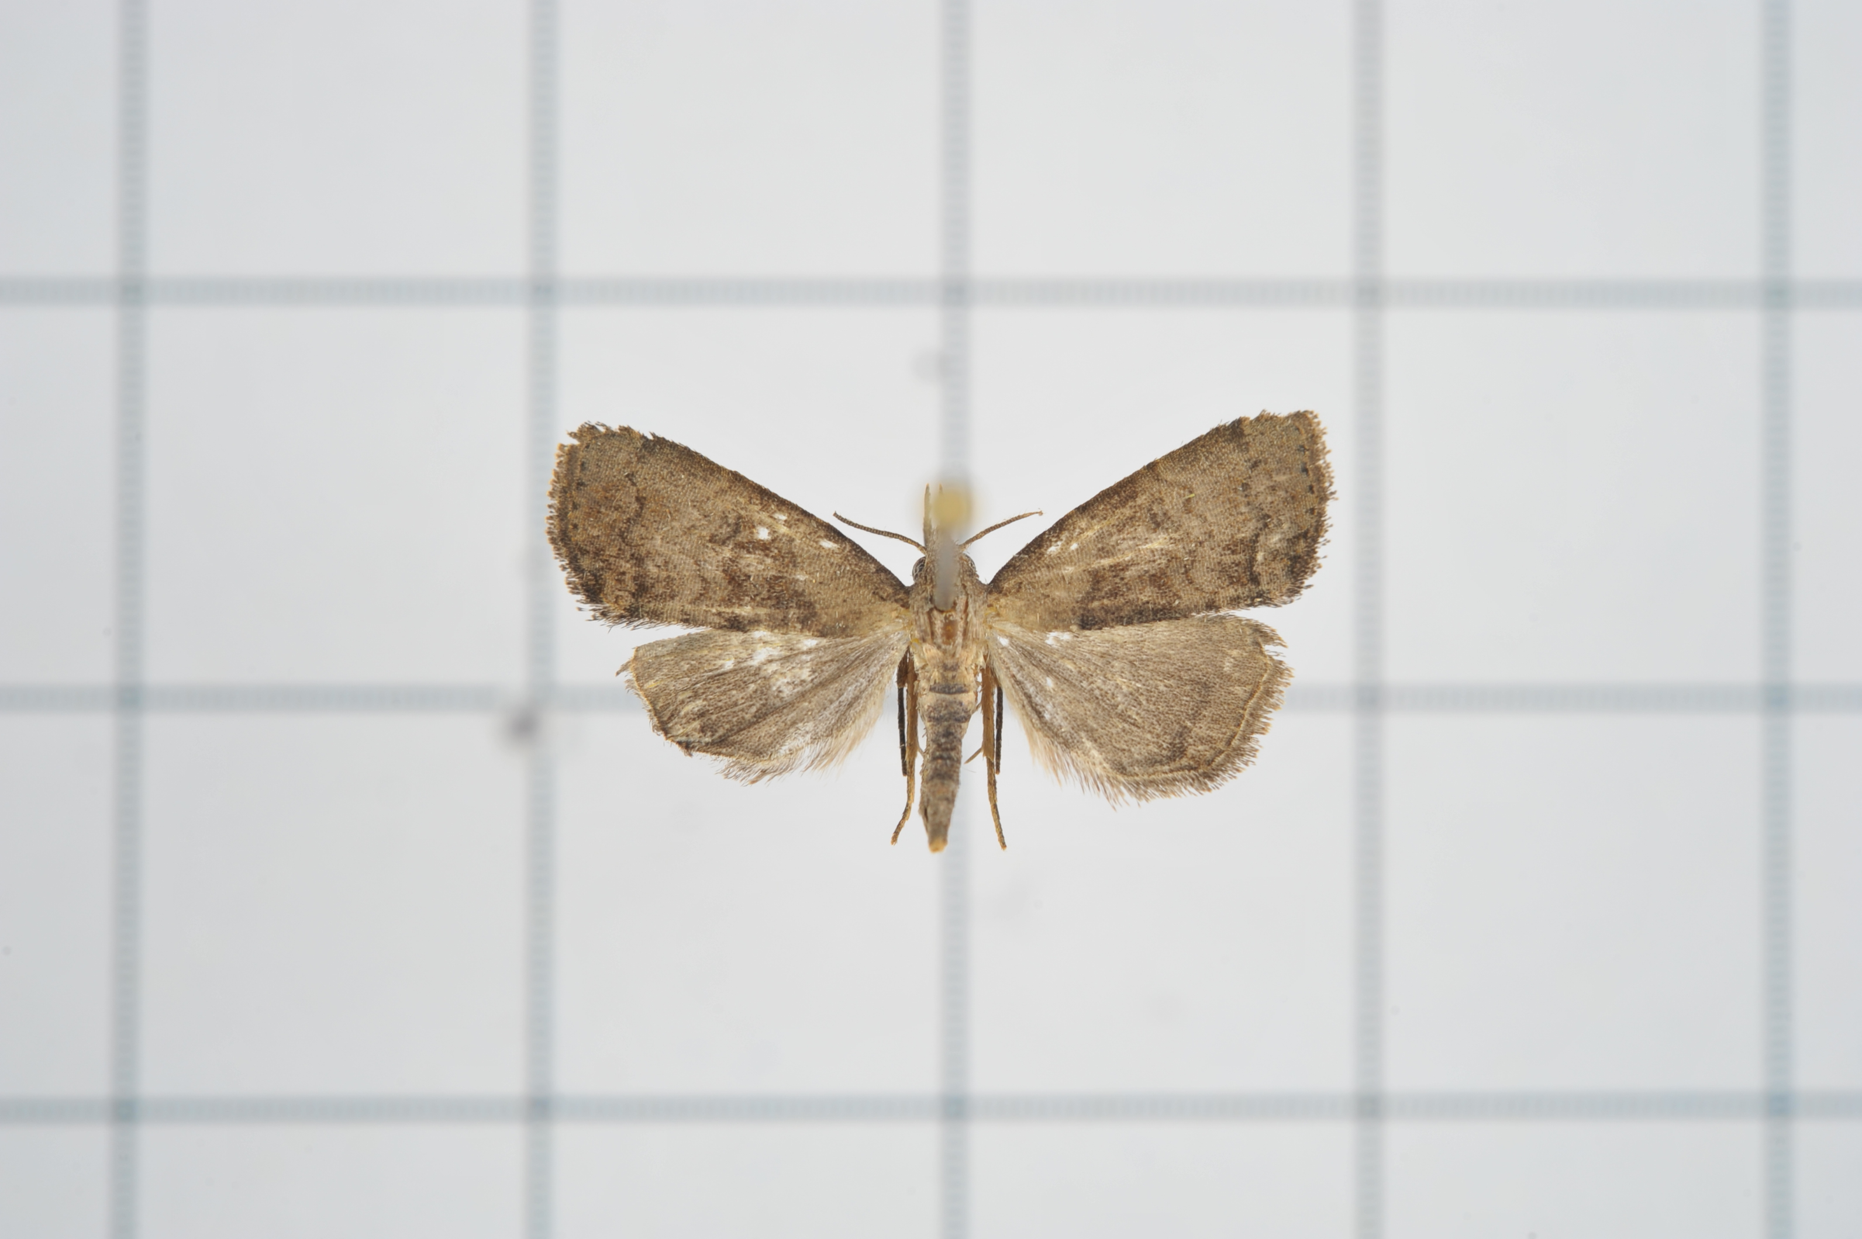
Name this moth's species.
Herminia kurokoi
